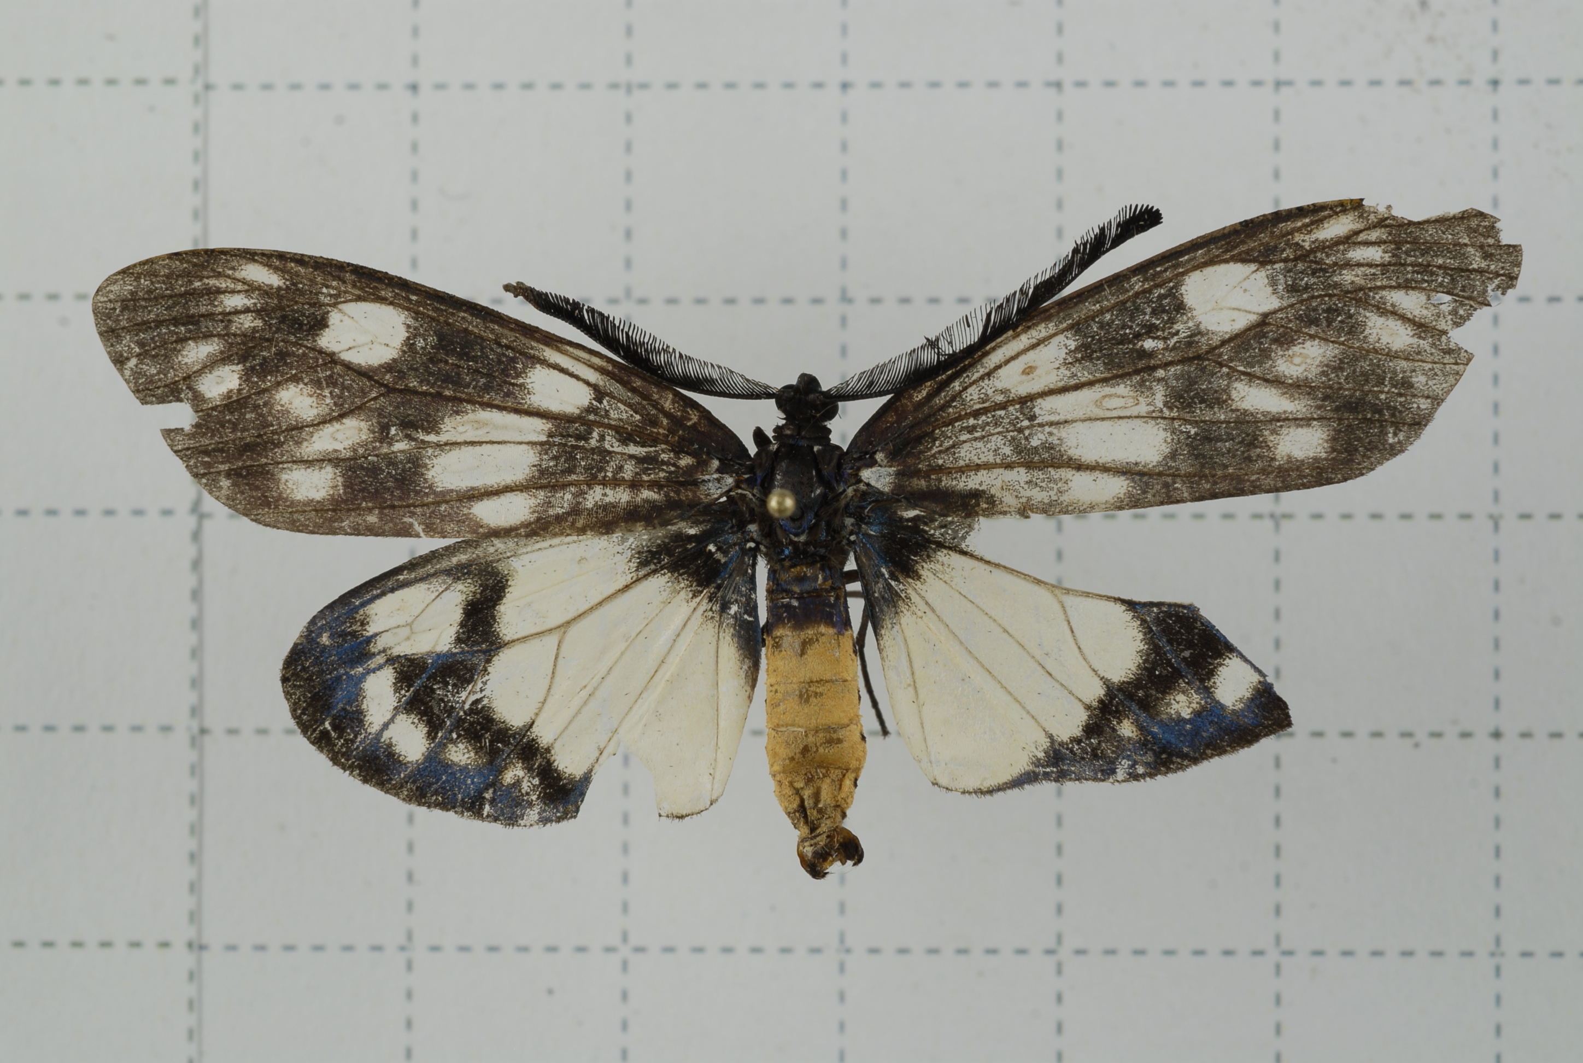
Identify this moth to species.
Eterusia aedea formosana
